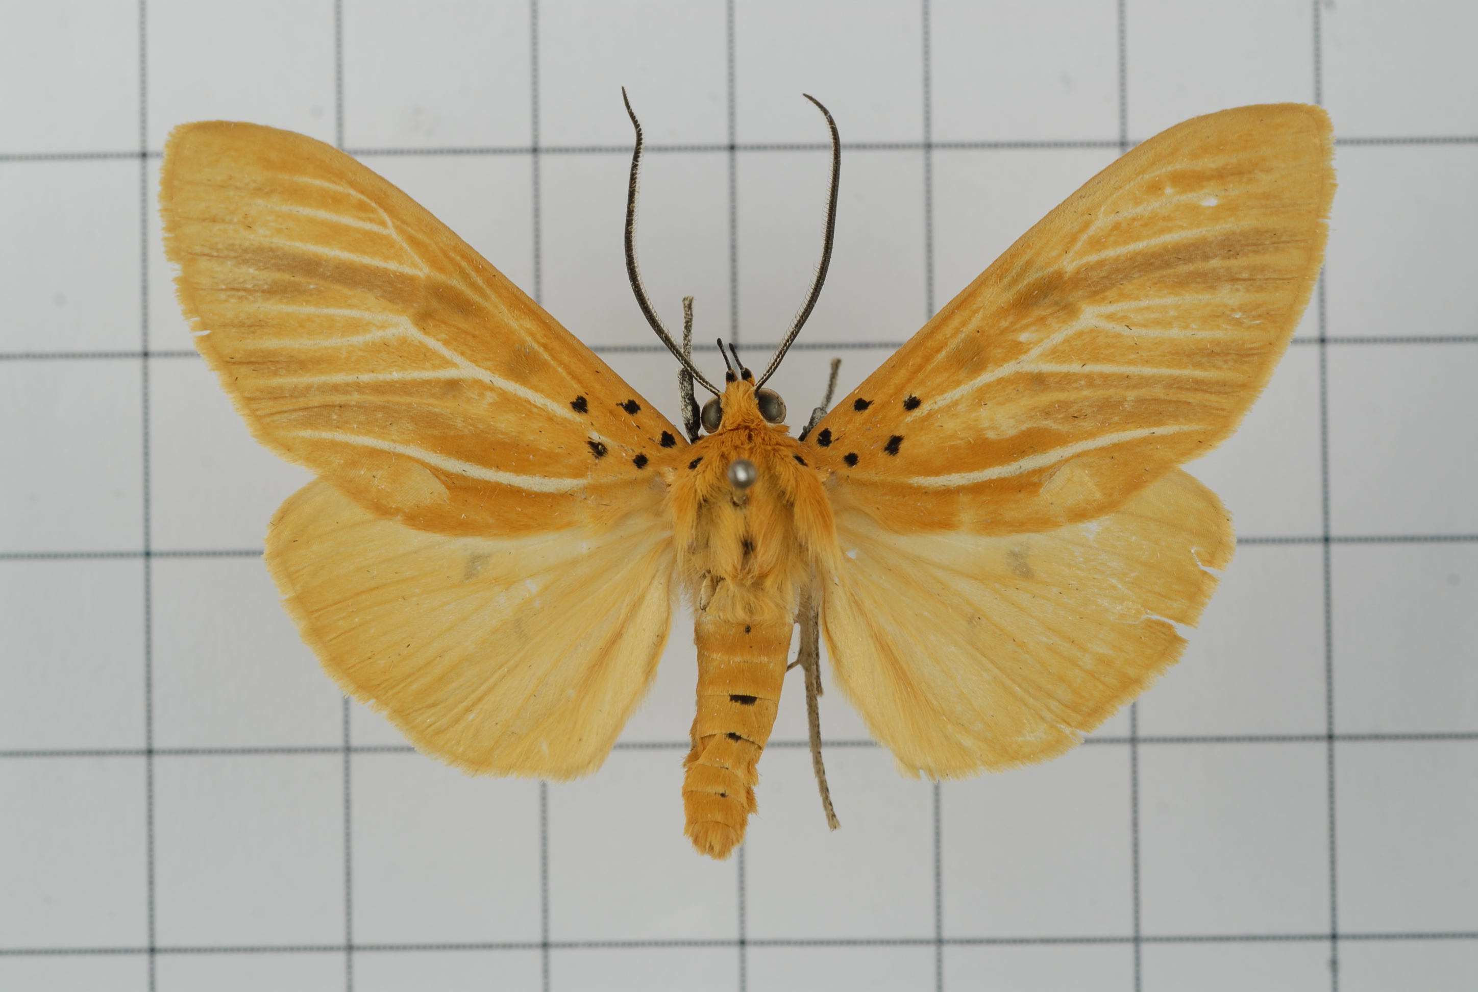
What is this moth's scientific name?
Asota egens confinis
